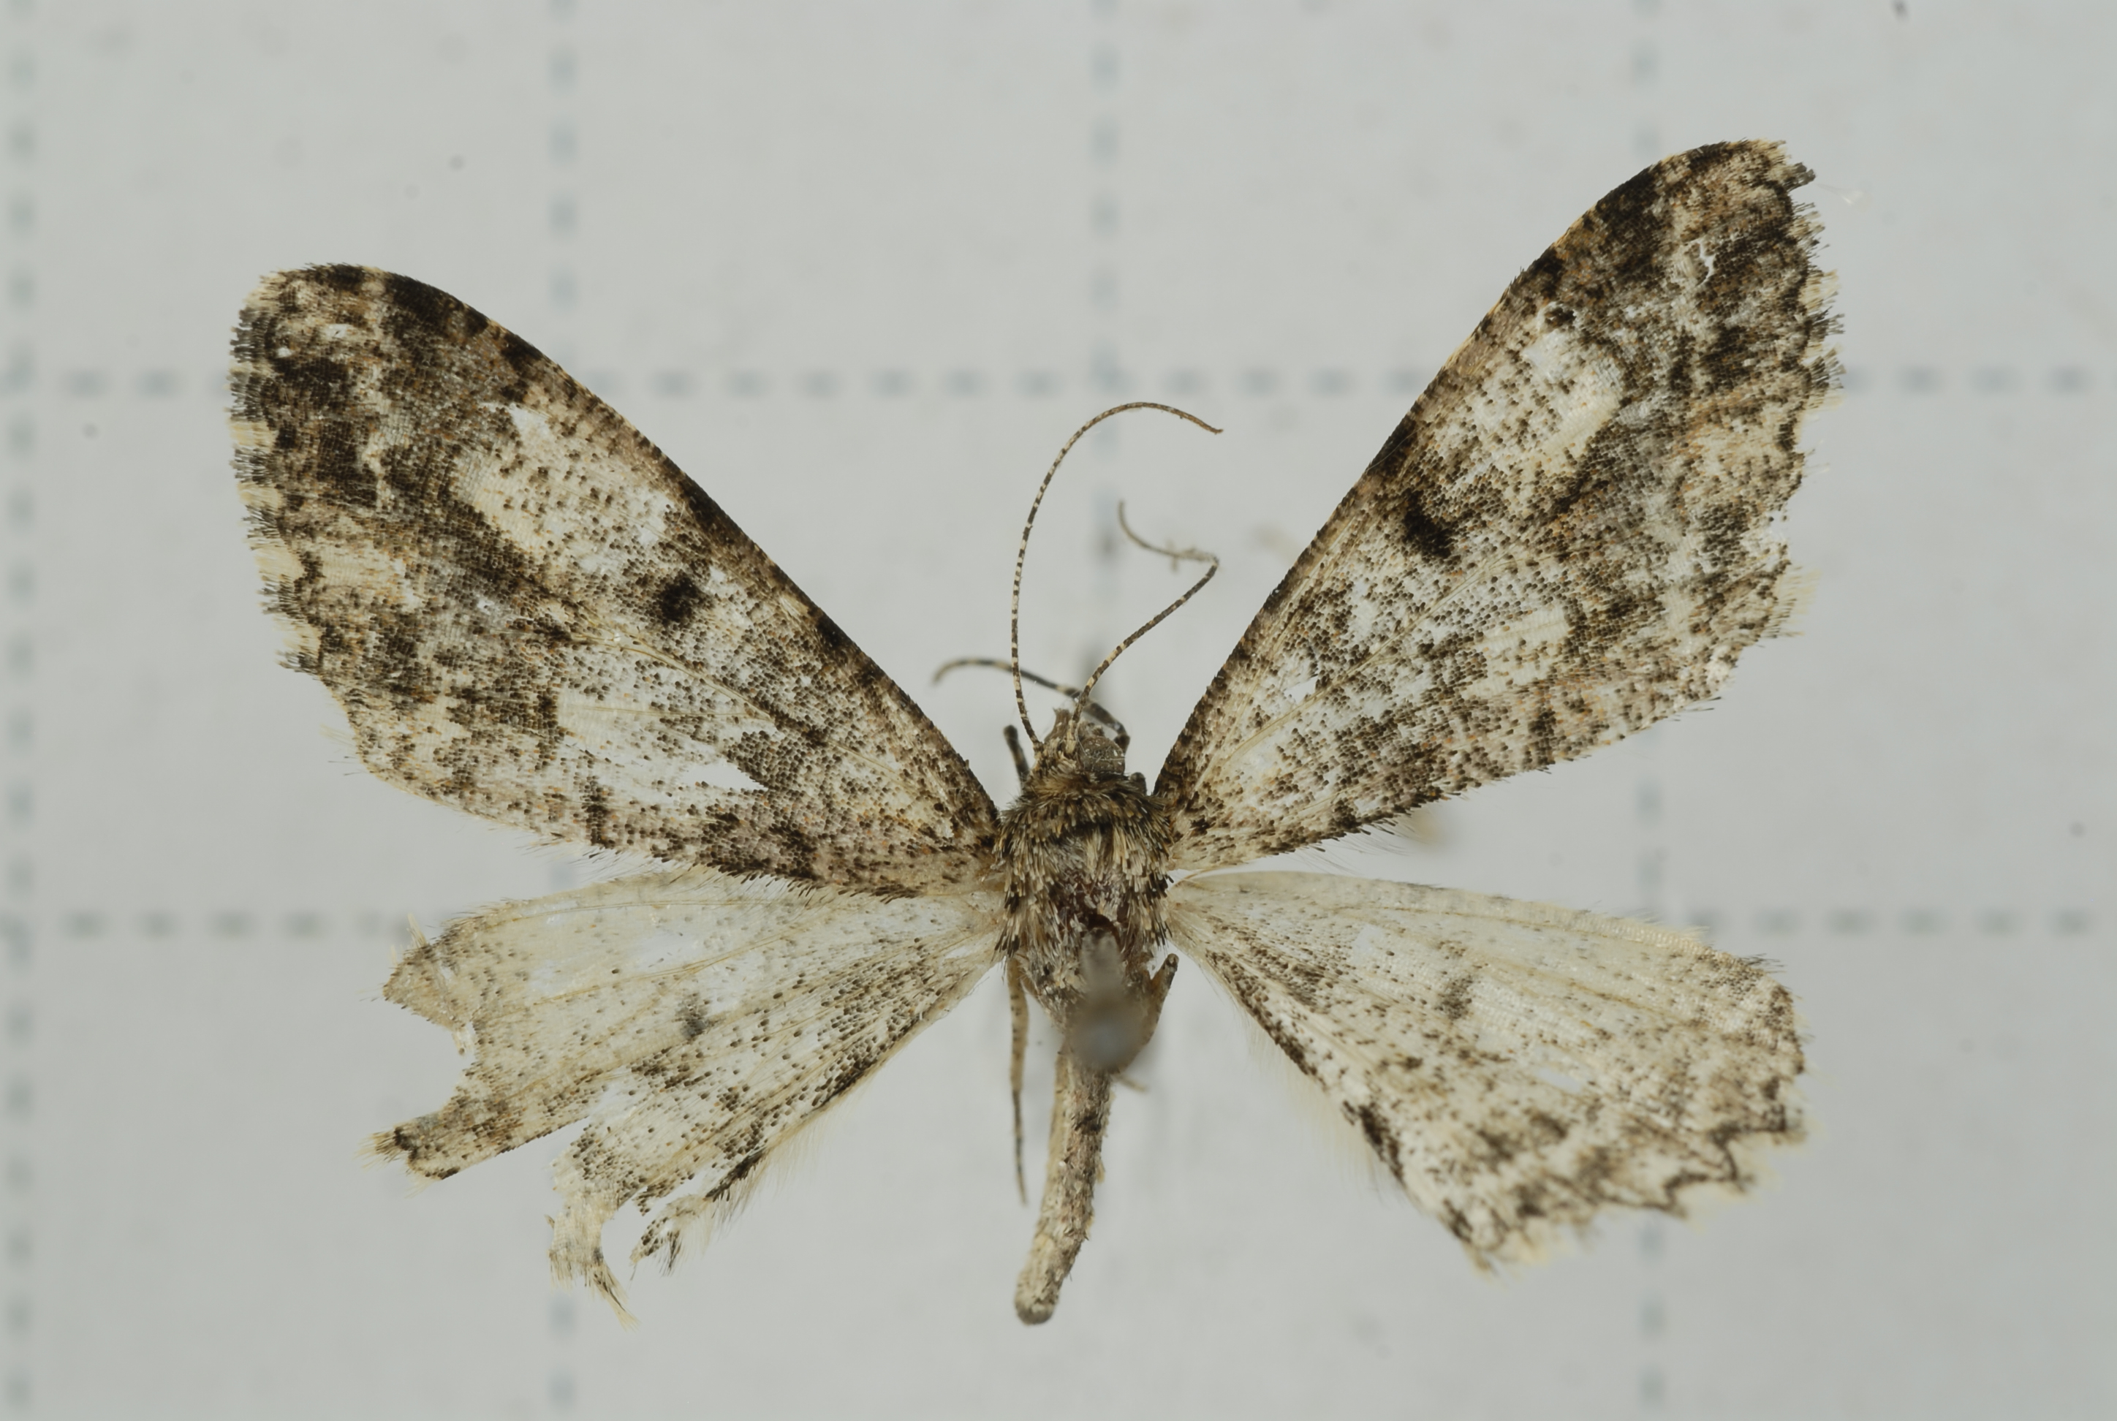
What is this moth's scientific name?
Alcis taiwanovariegata
